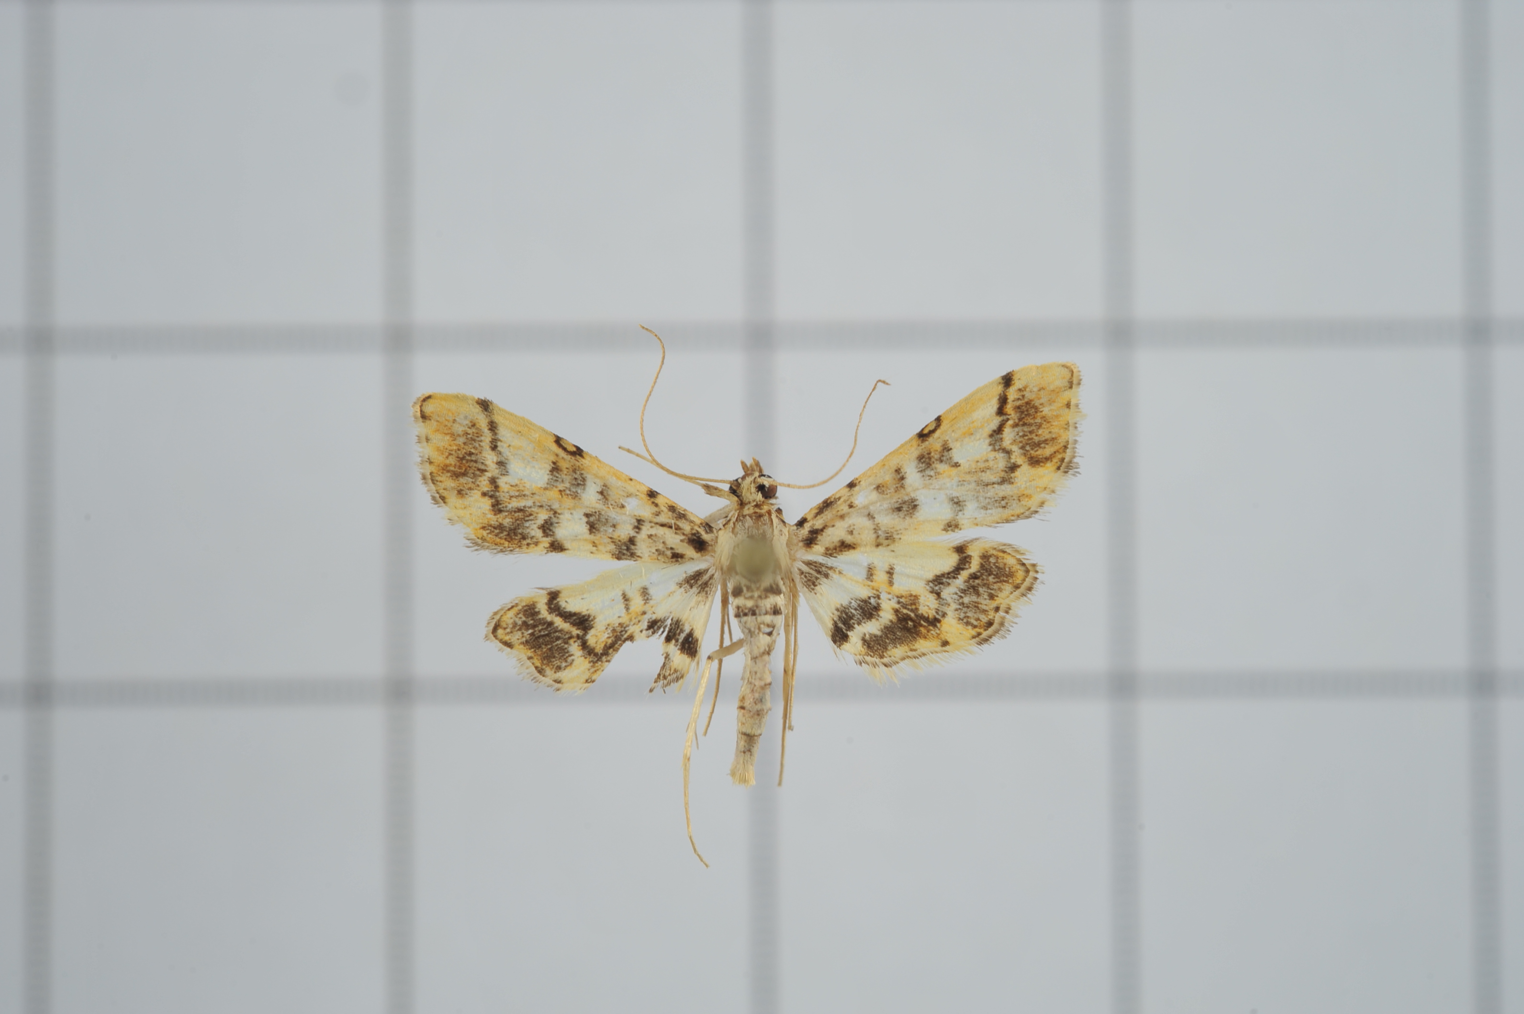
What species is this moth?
Lamprosema commixta
